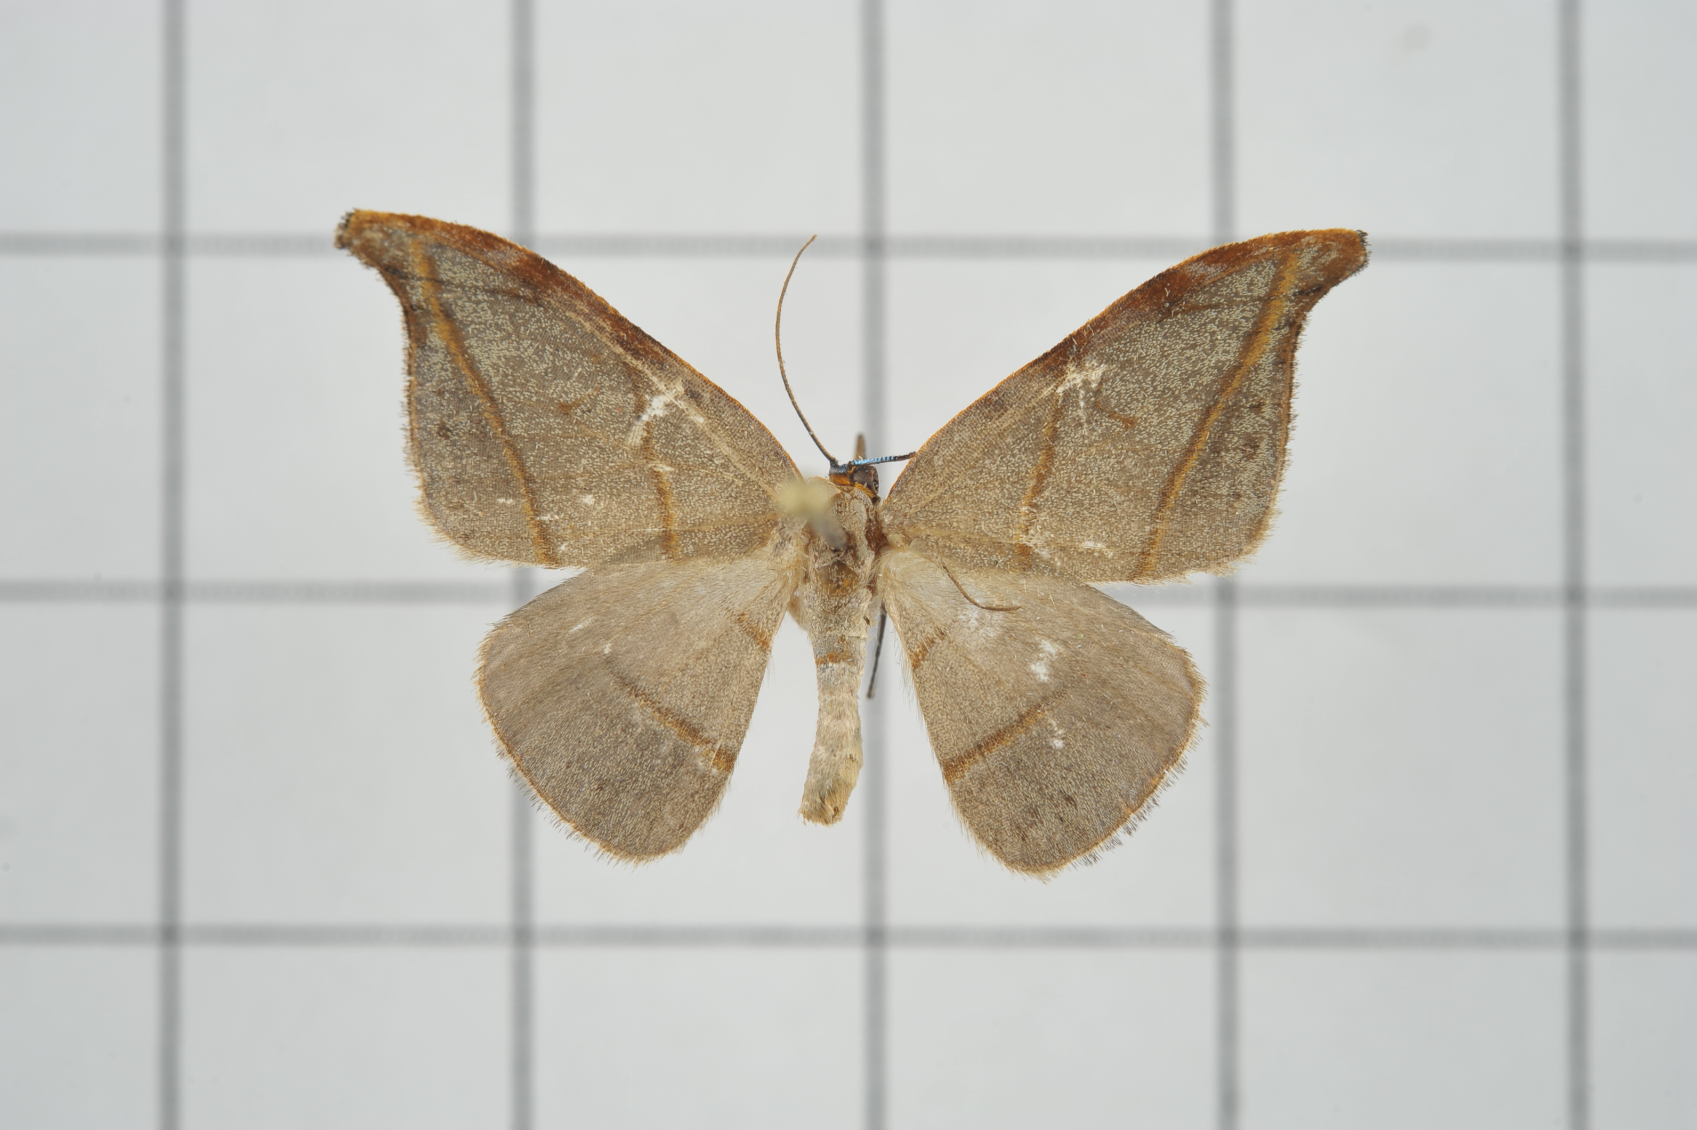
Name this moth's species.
Nordstromia semililacina
